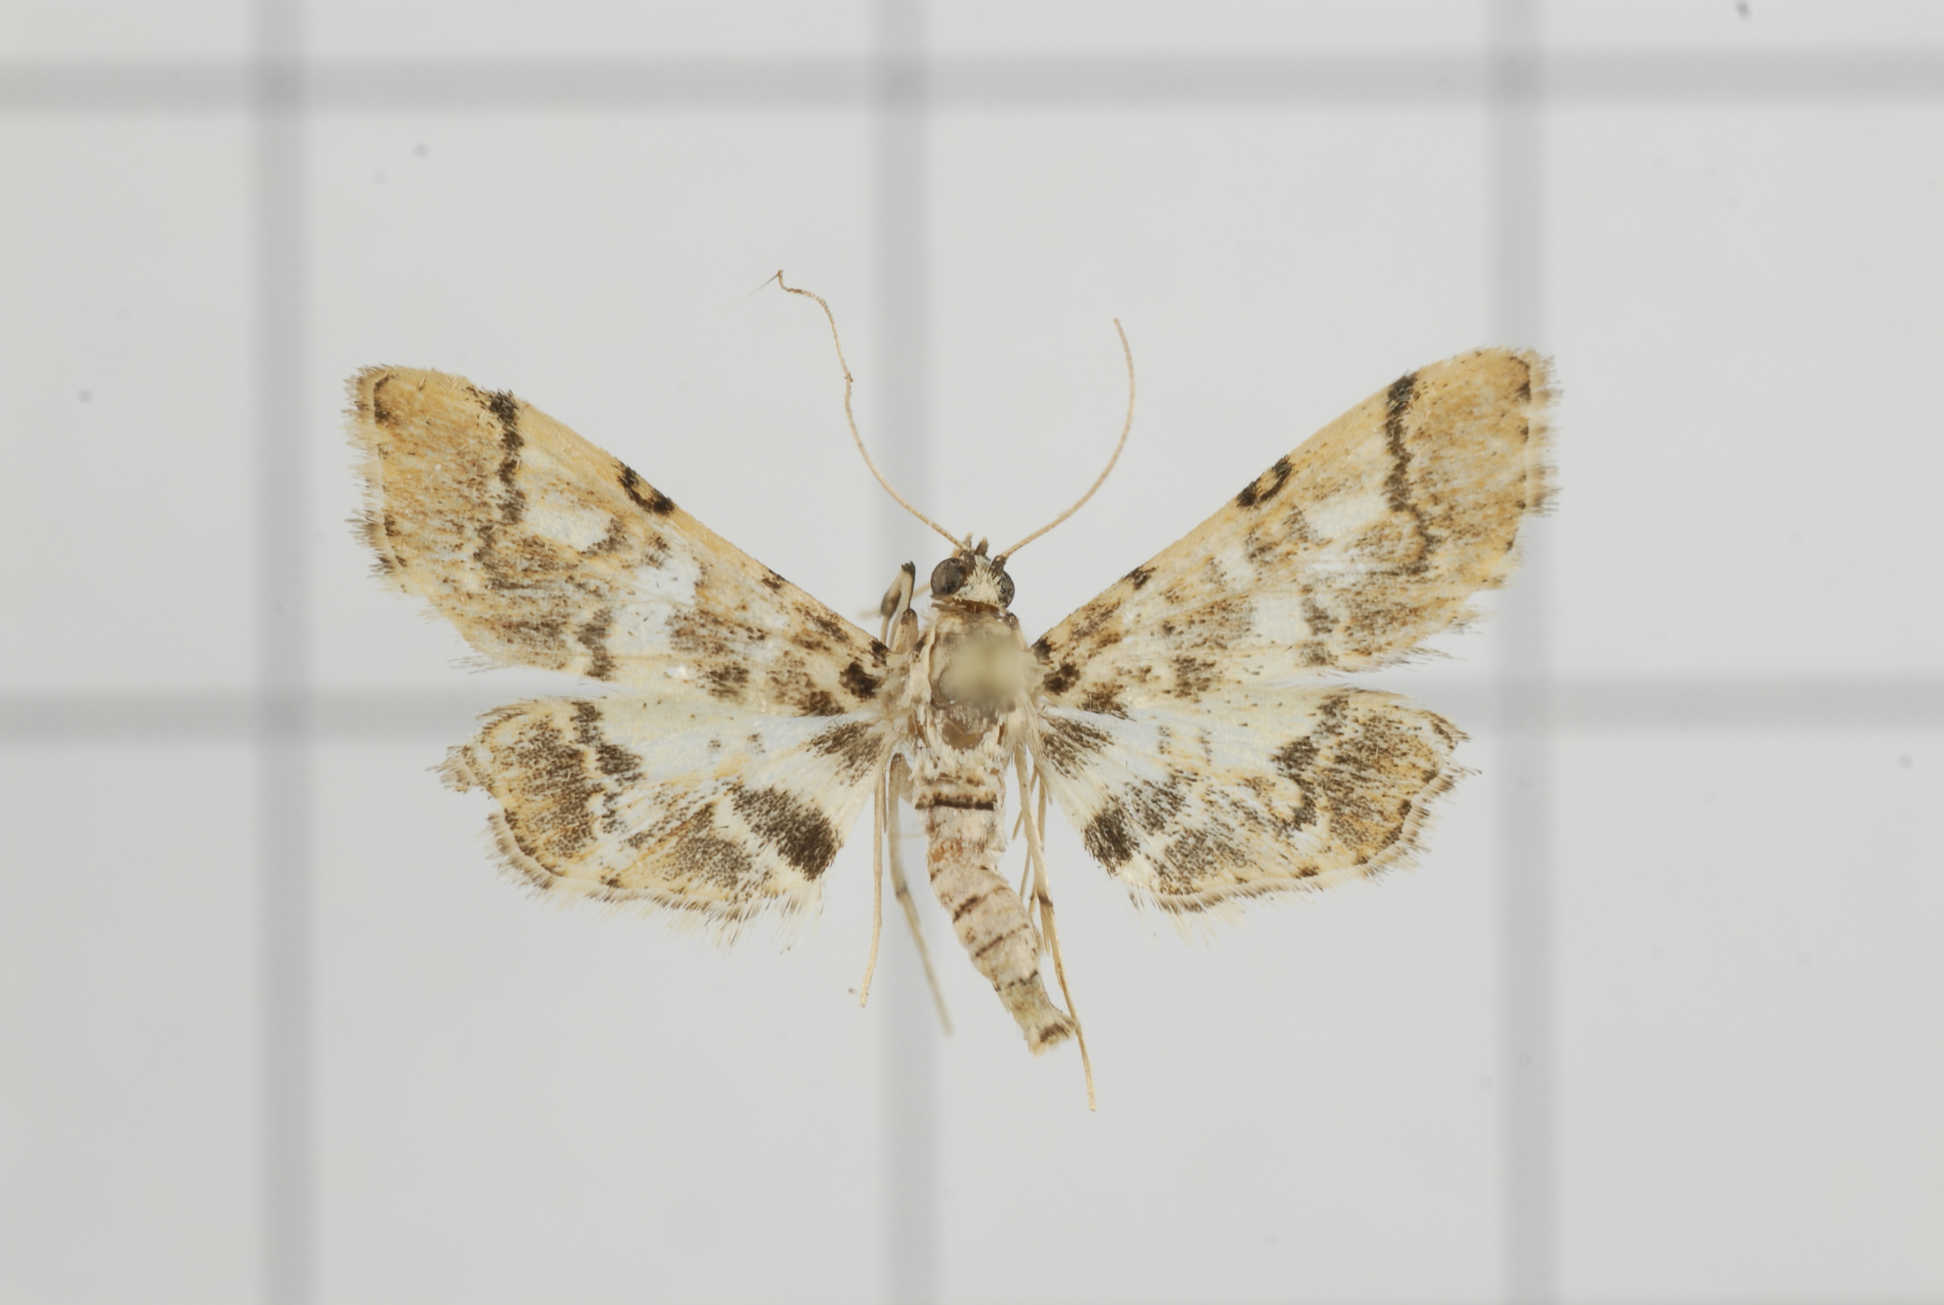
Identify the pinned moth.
Lamprosema commixta
